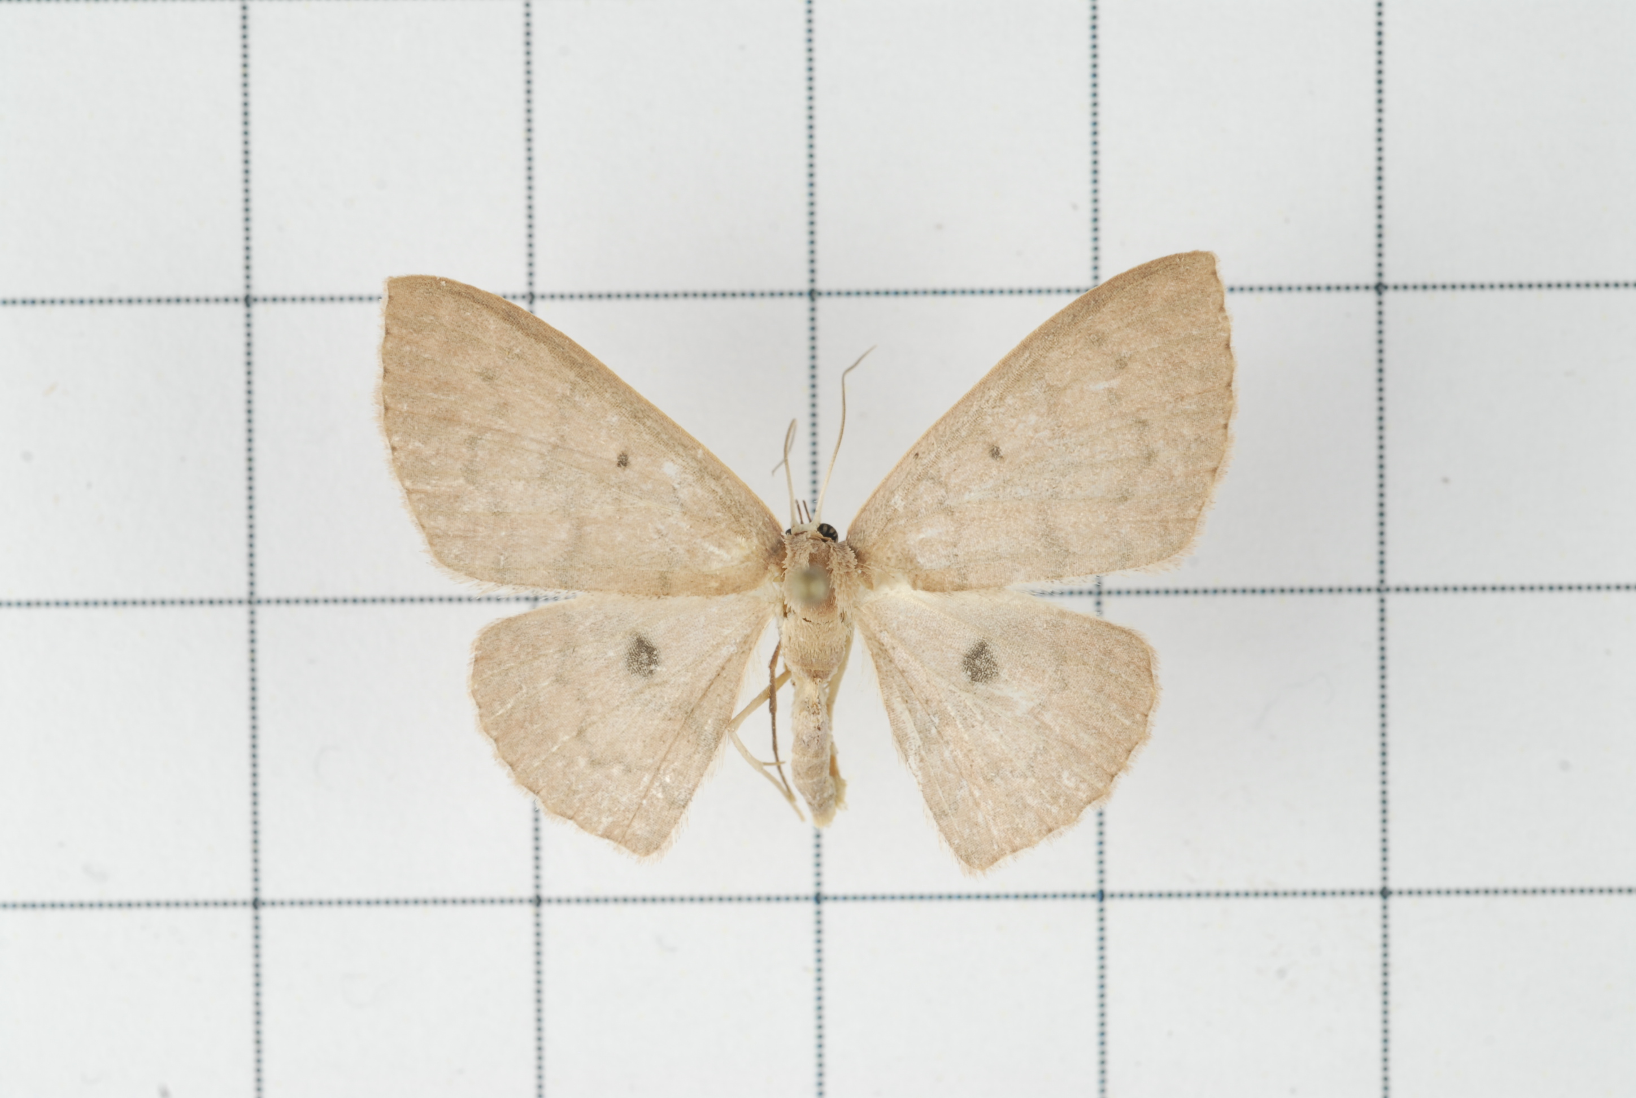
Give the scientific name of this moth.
Organopoda carnearia carnearia
